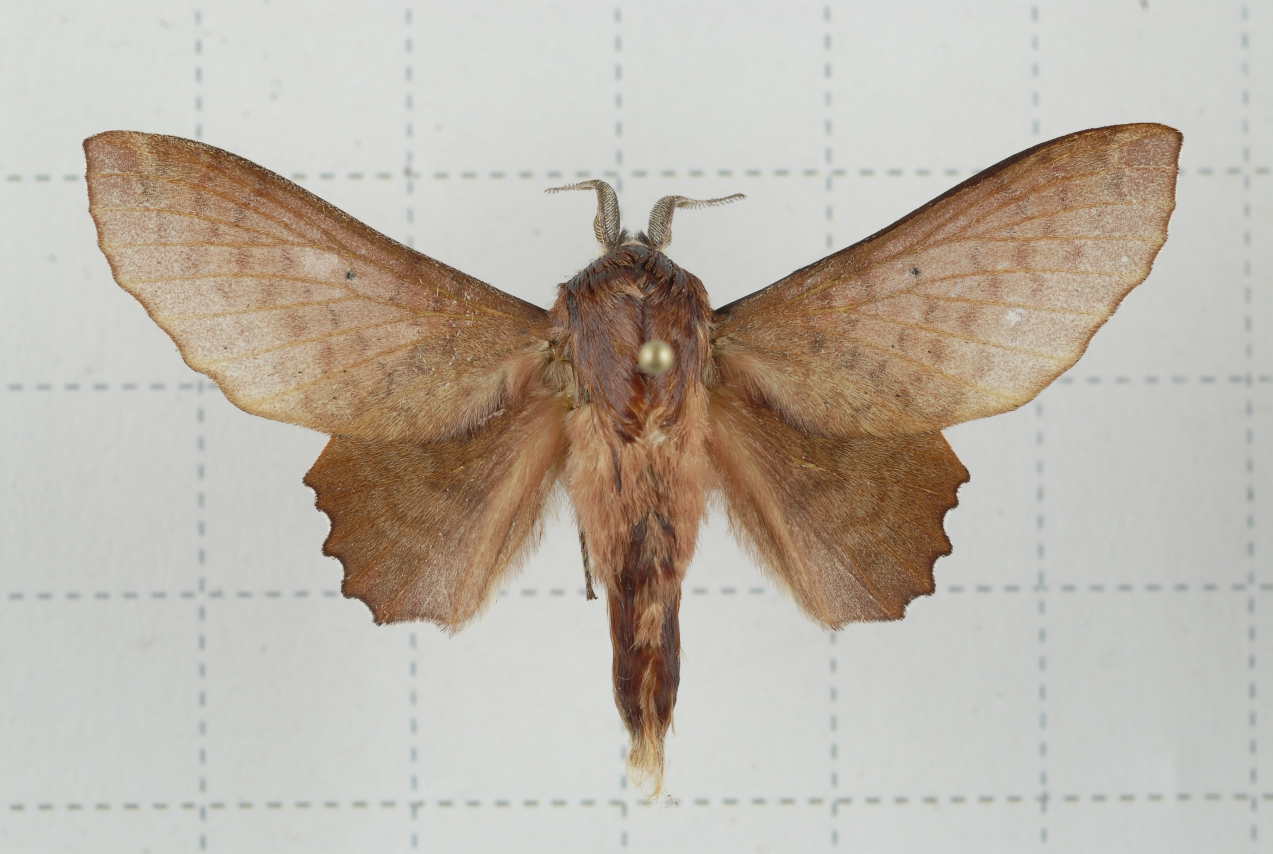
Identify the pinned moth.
Paradoxopla sinuata taiwana
